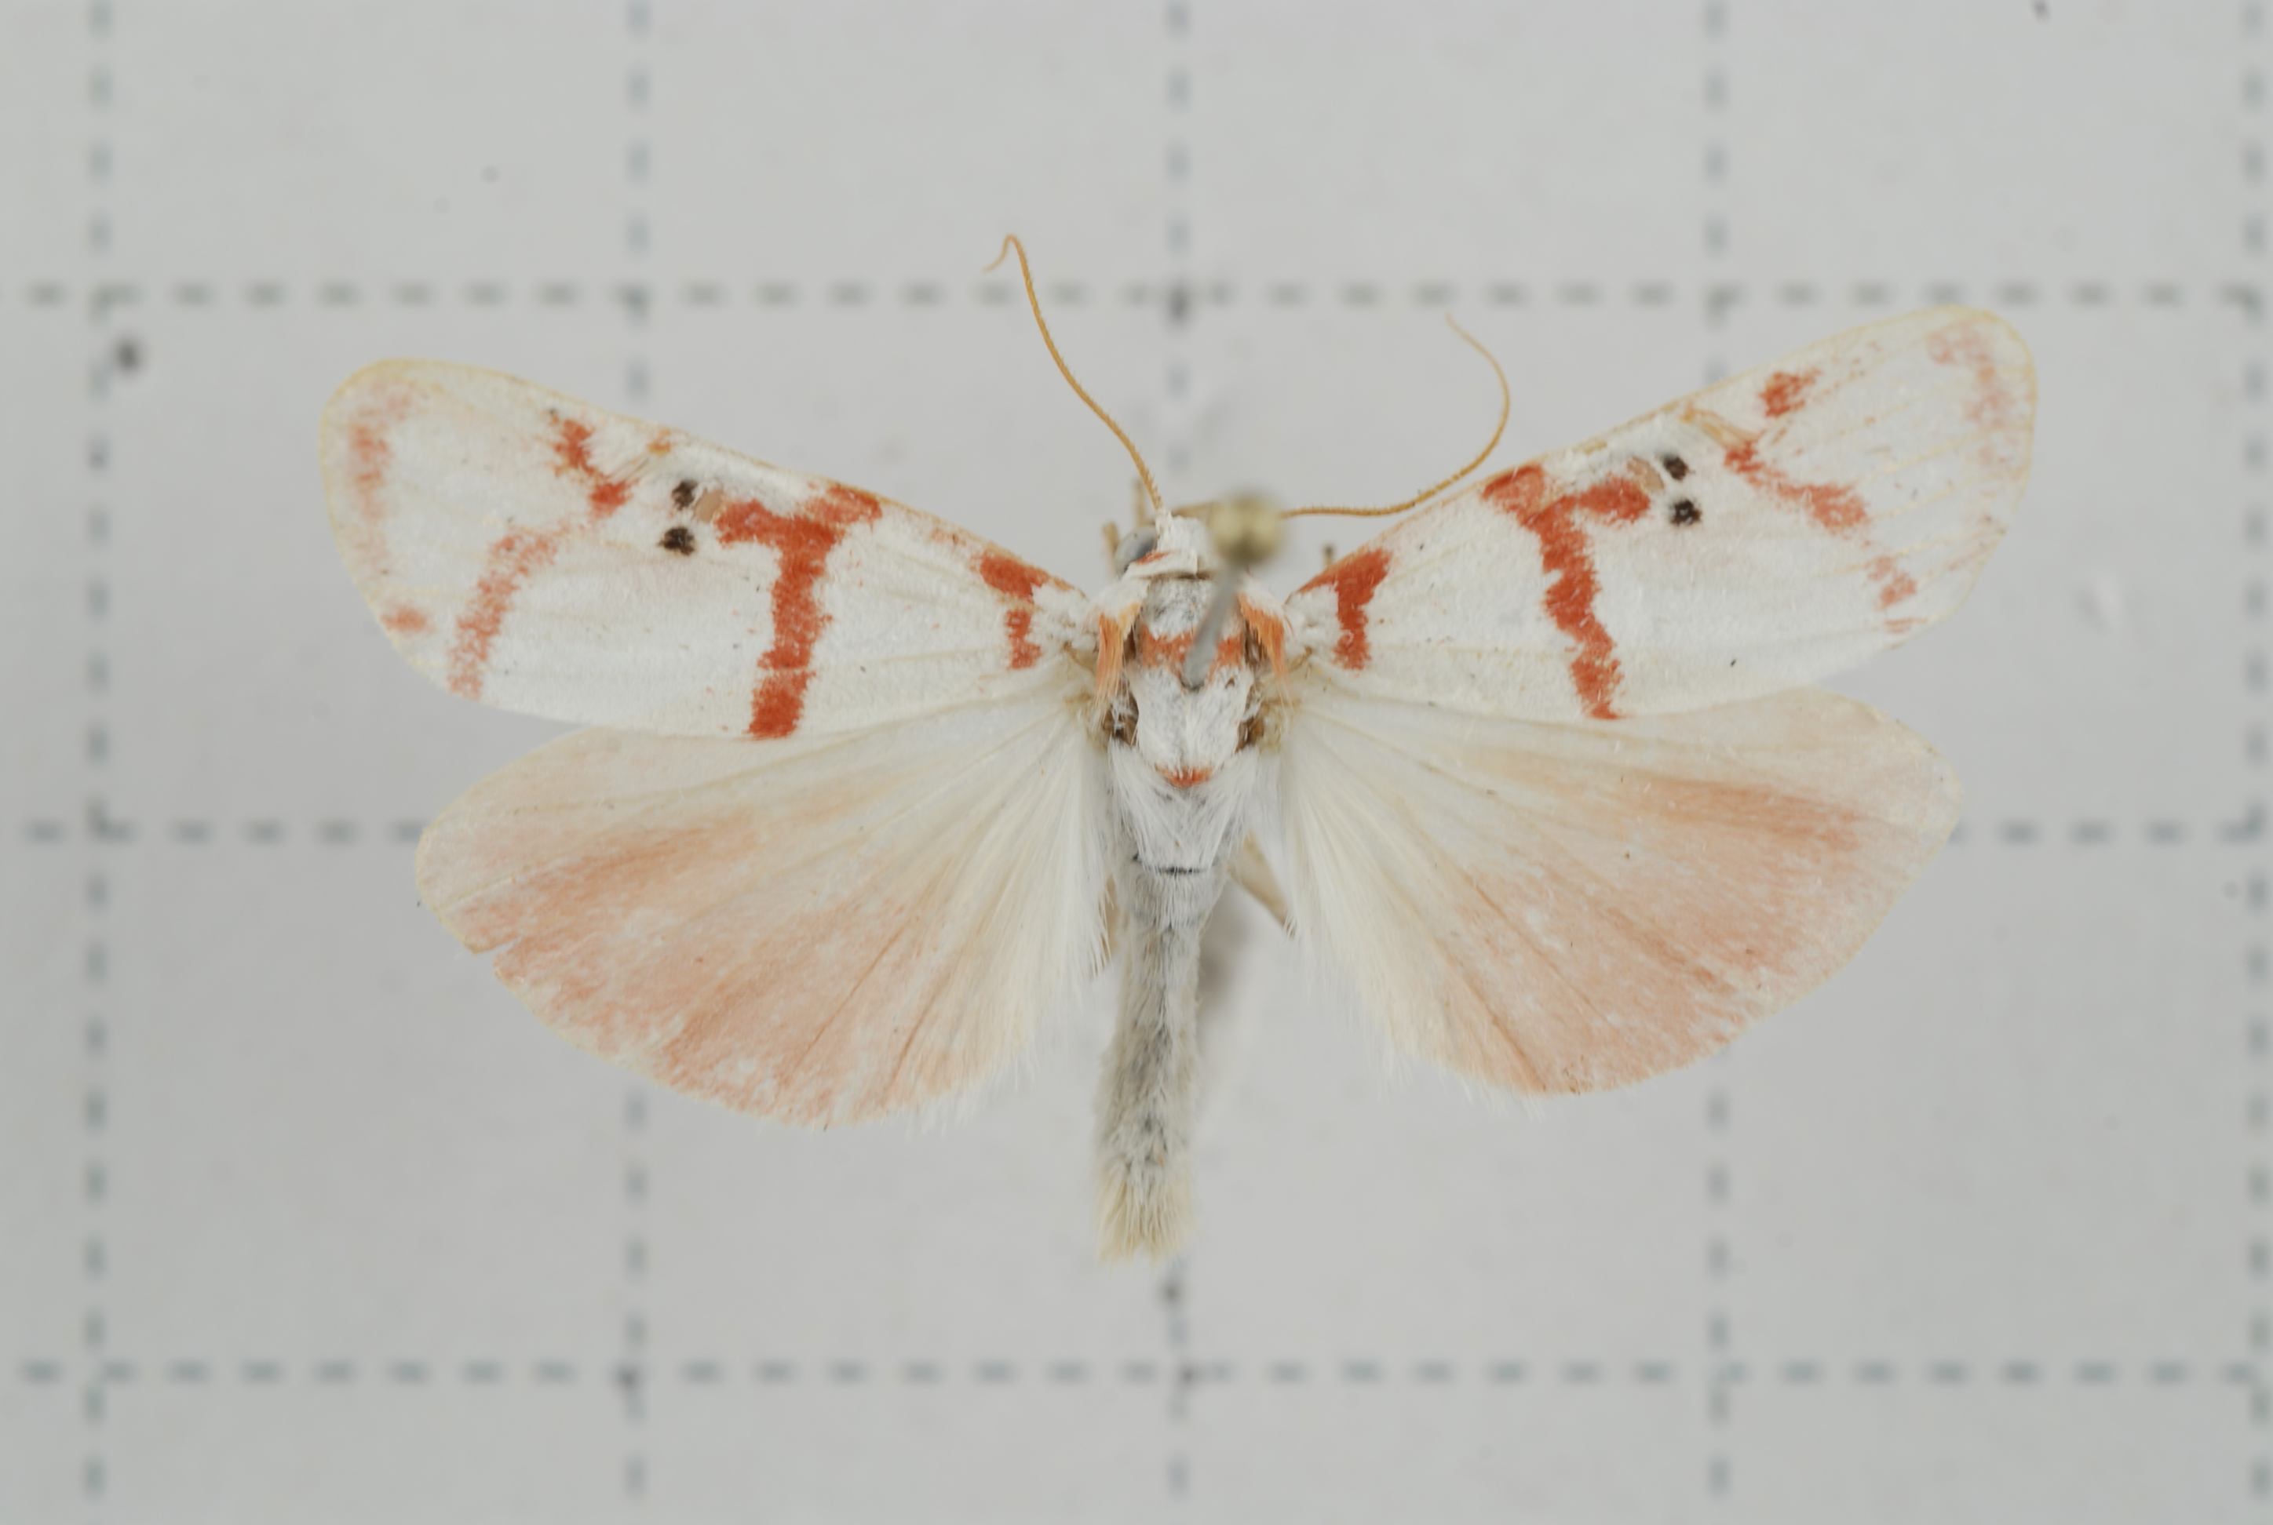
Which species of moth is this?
Cyana hamata hamata
